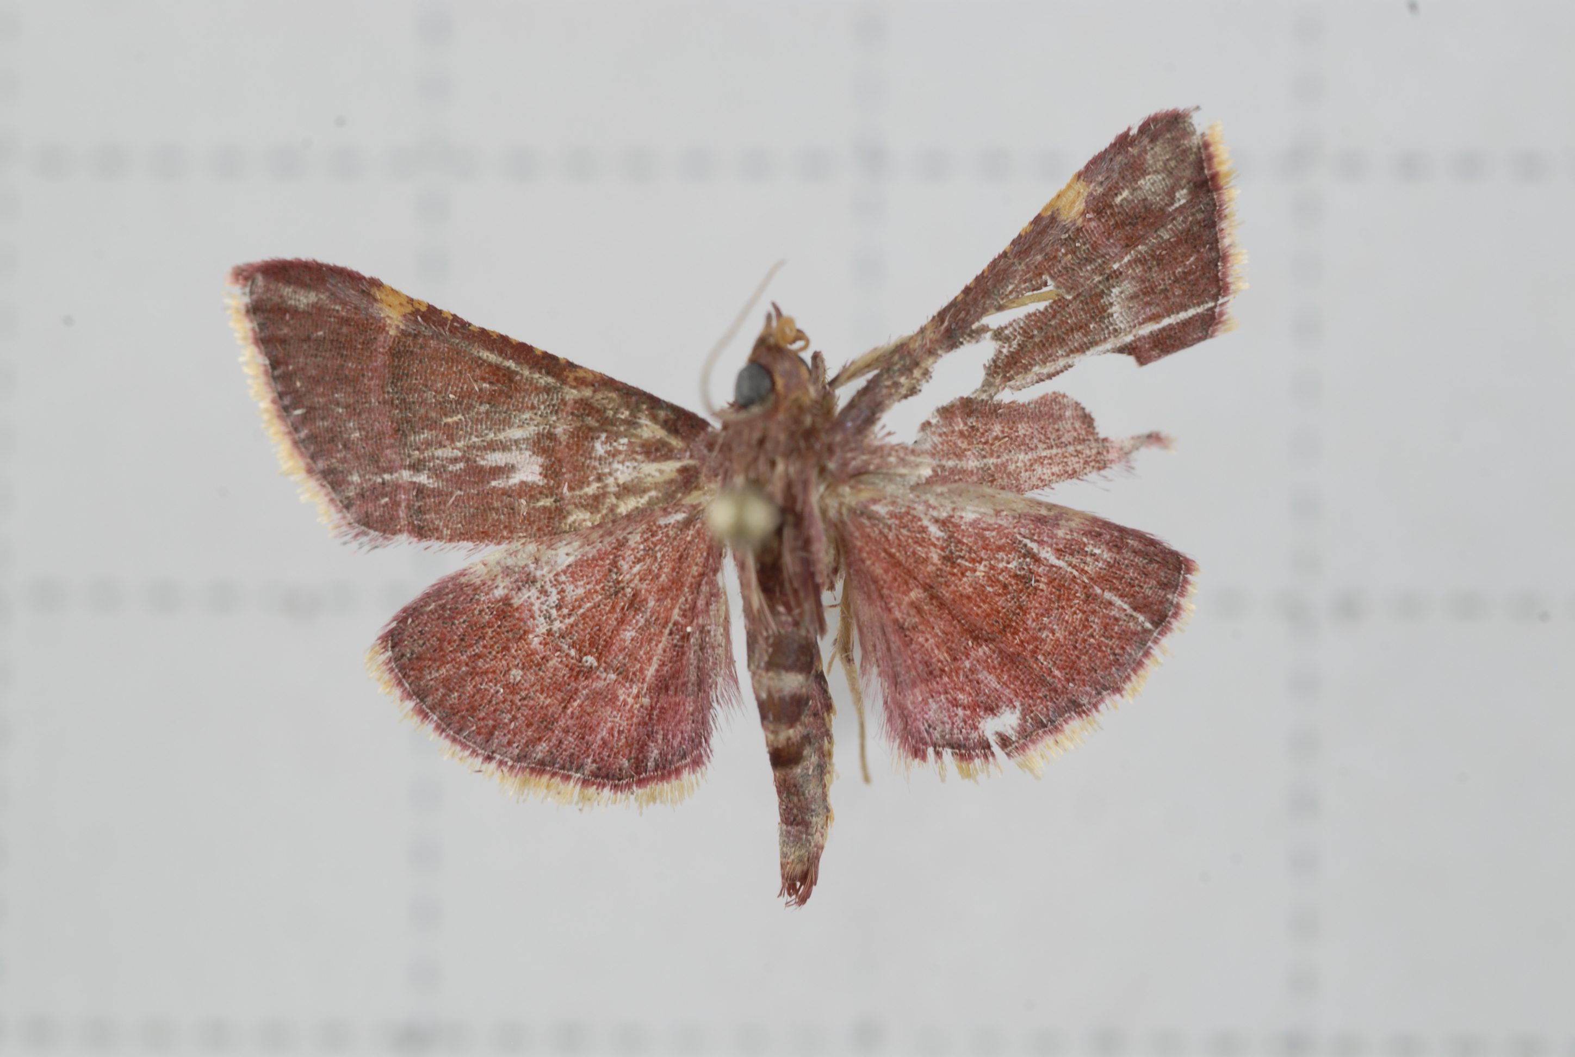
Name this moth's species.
Herculia pelasgalis
